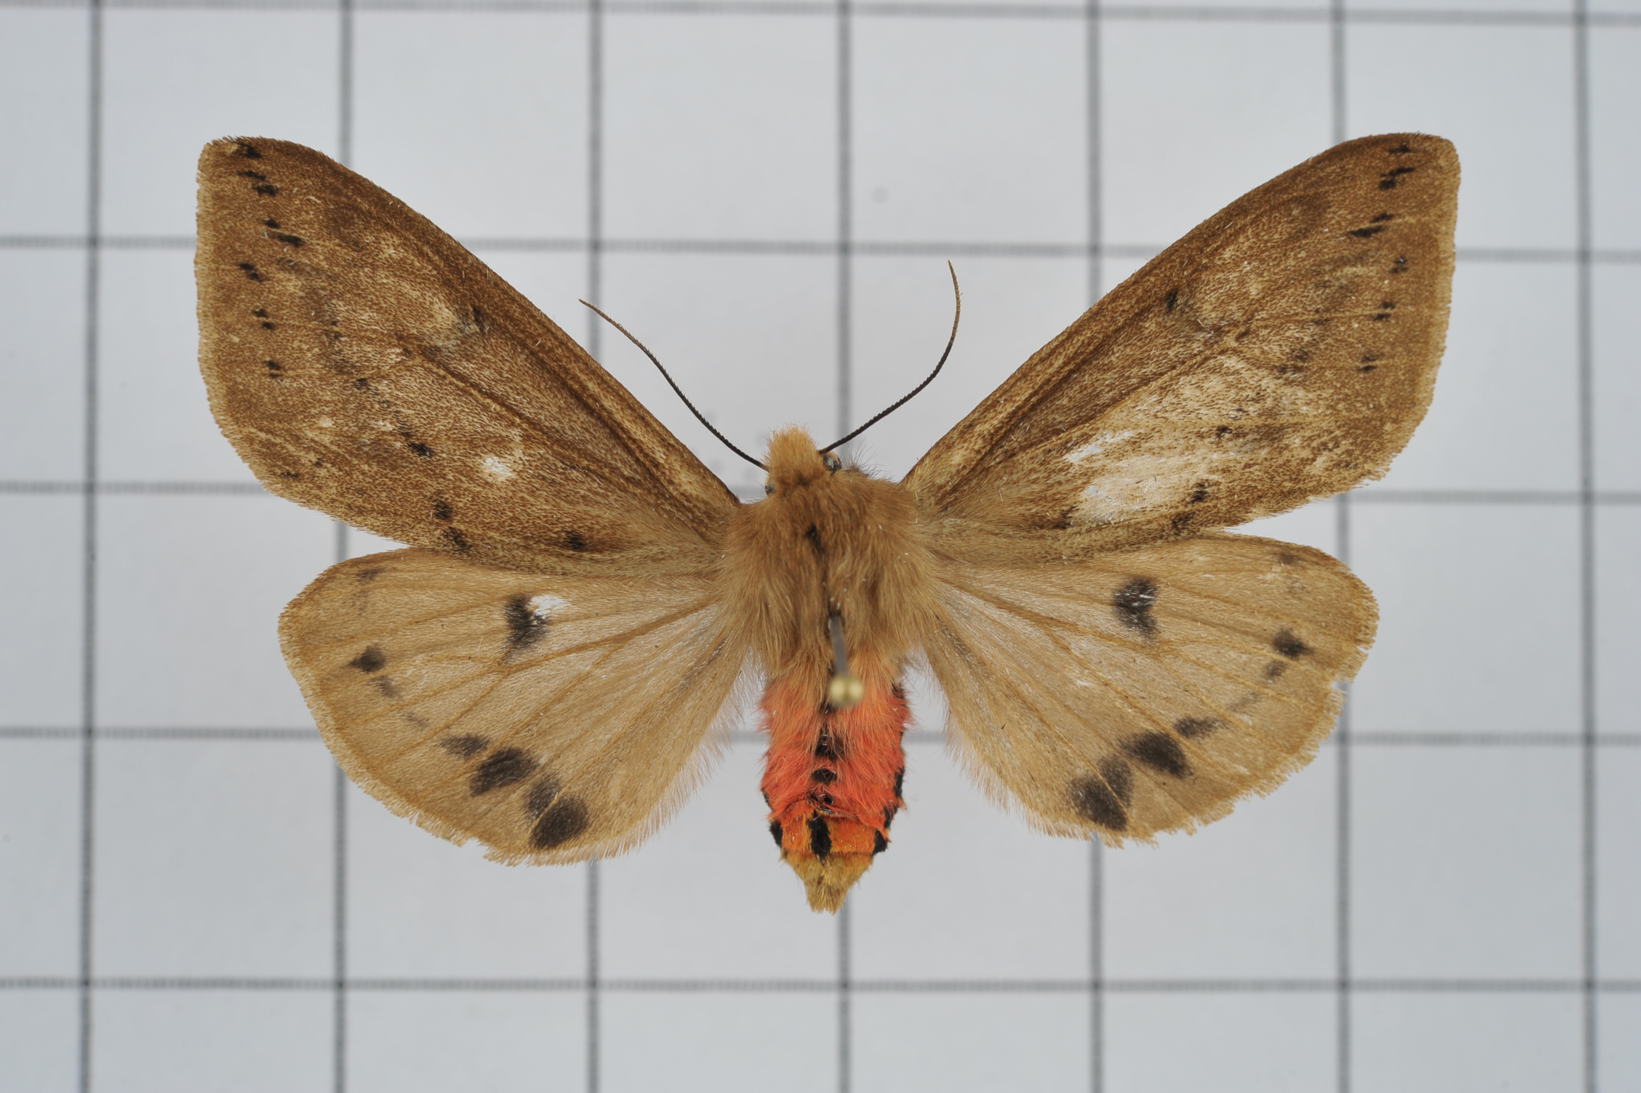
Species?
Spilosoma fumida
